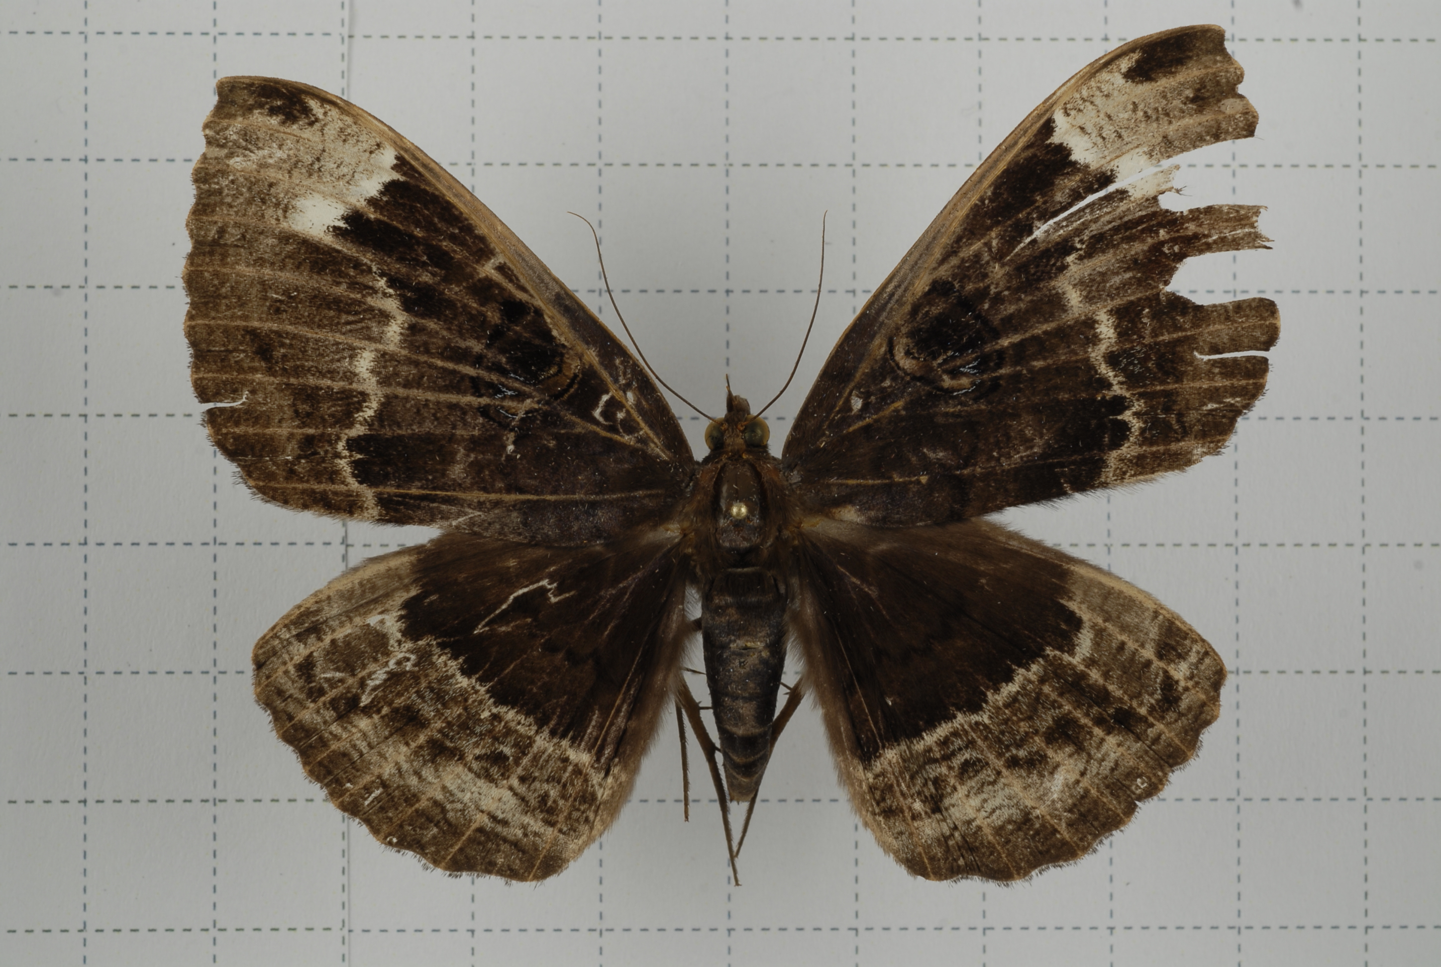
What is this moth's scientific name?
Erebus caprimulgus caprimulgus
